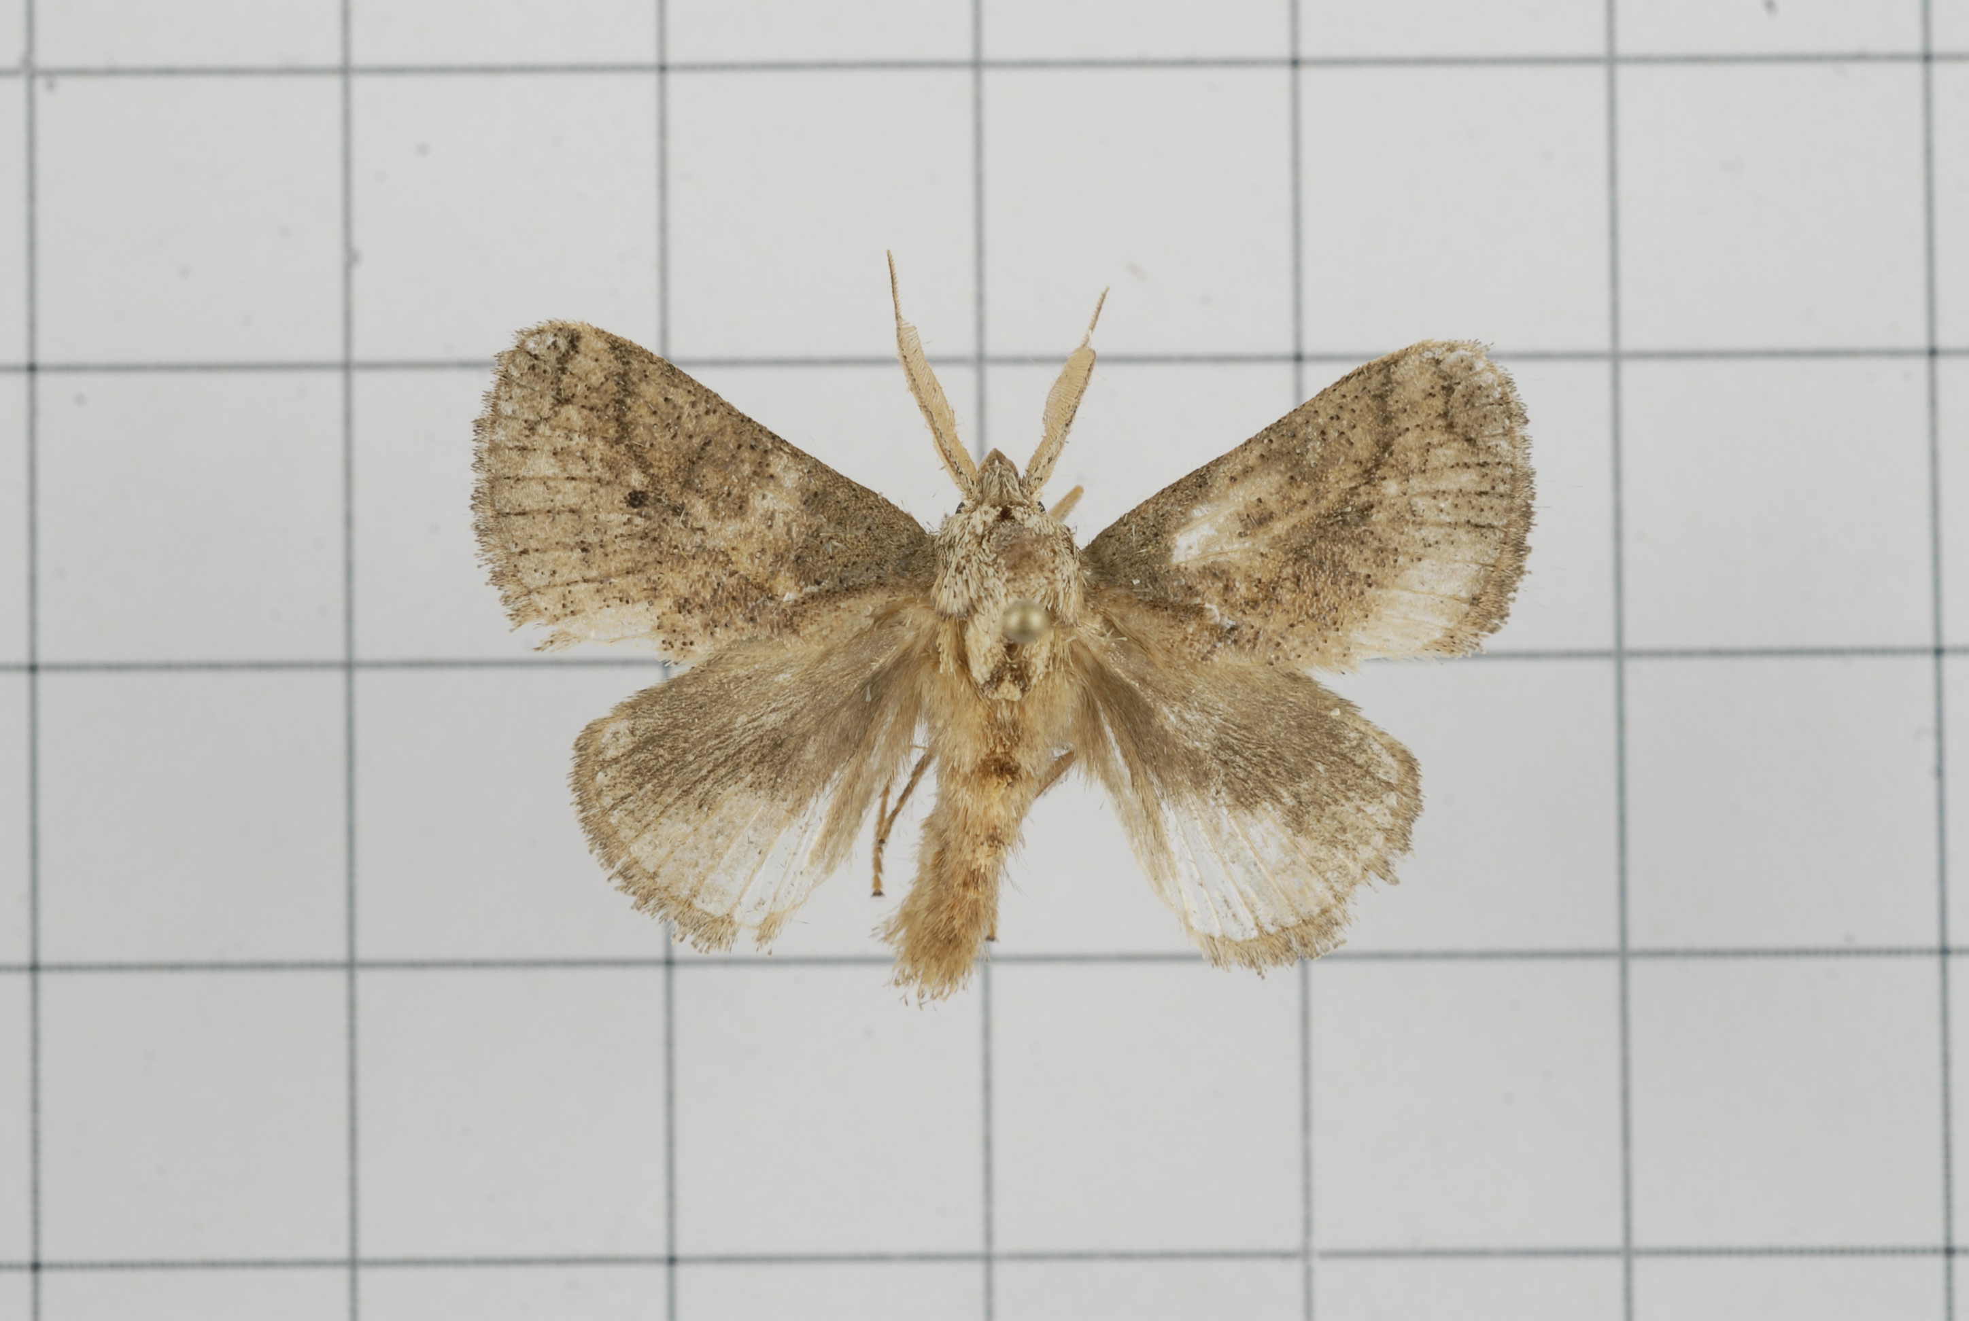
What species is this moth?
Susica sinensis
